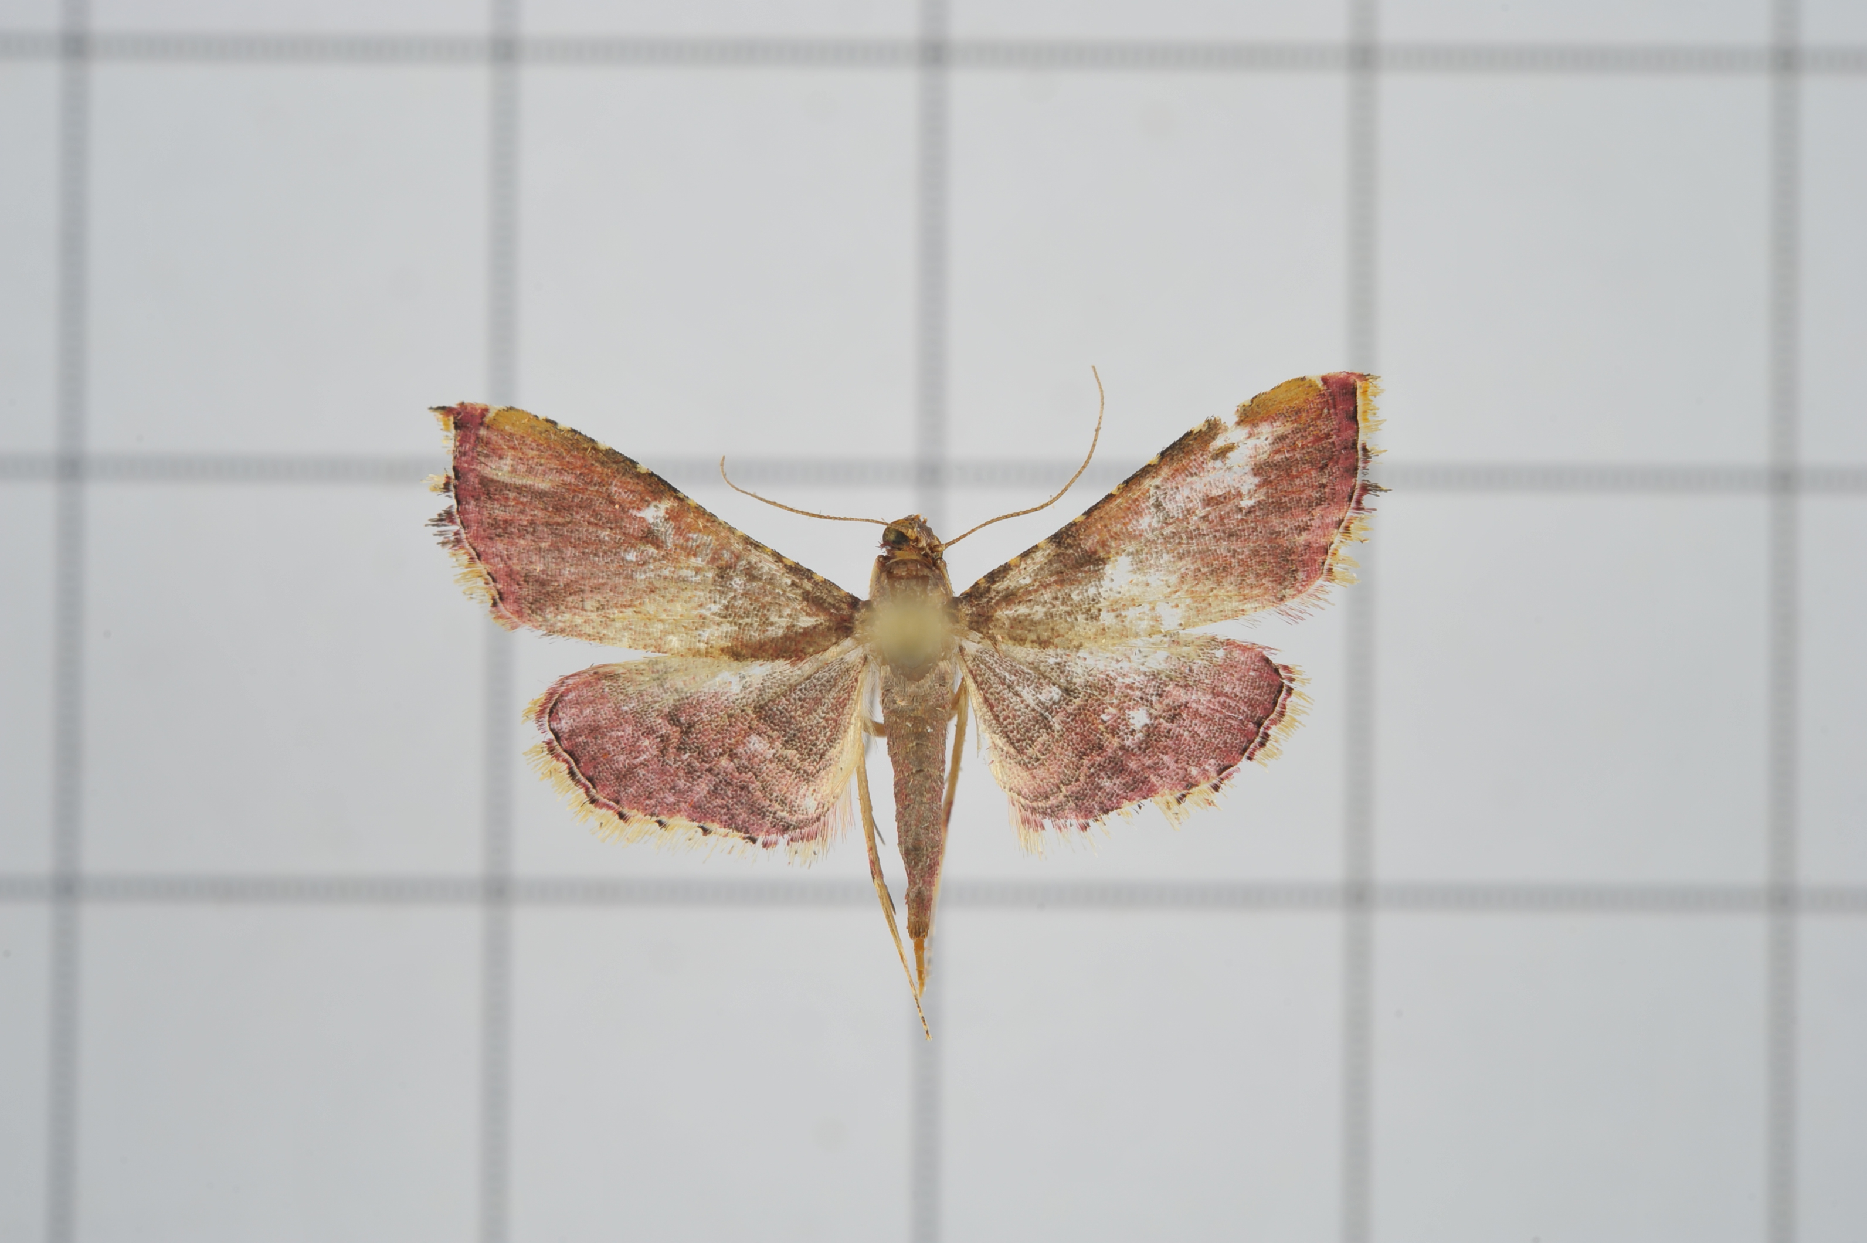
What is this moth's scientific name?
Endotricha olivacealis
